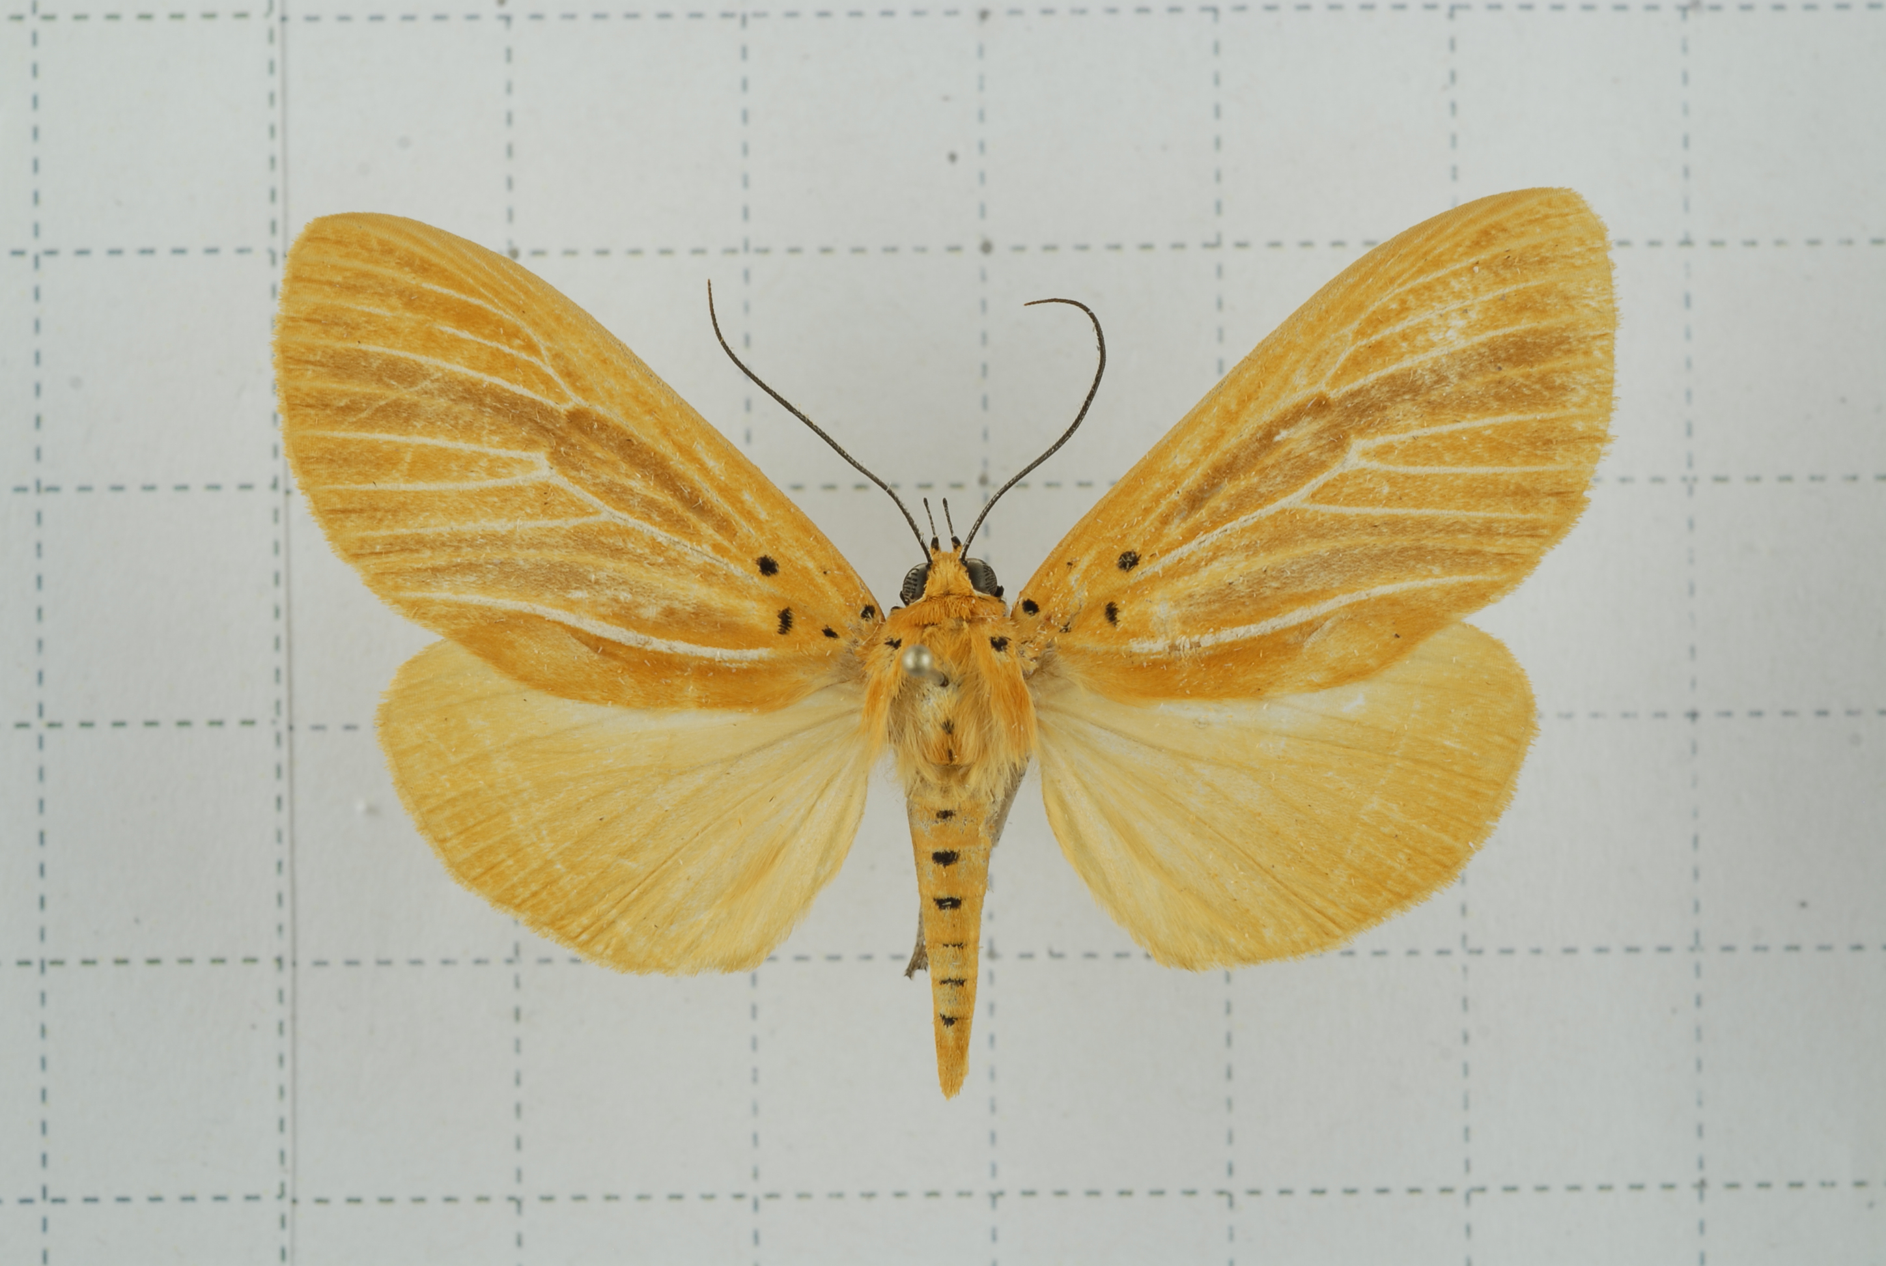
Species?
Asota egens confinis
